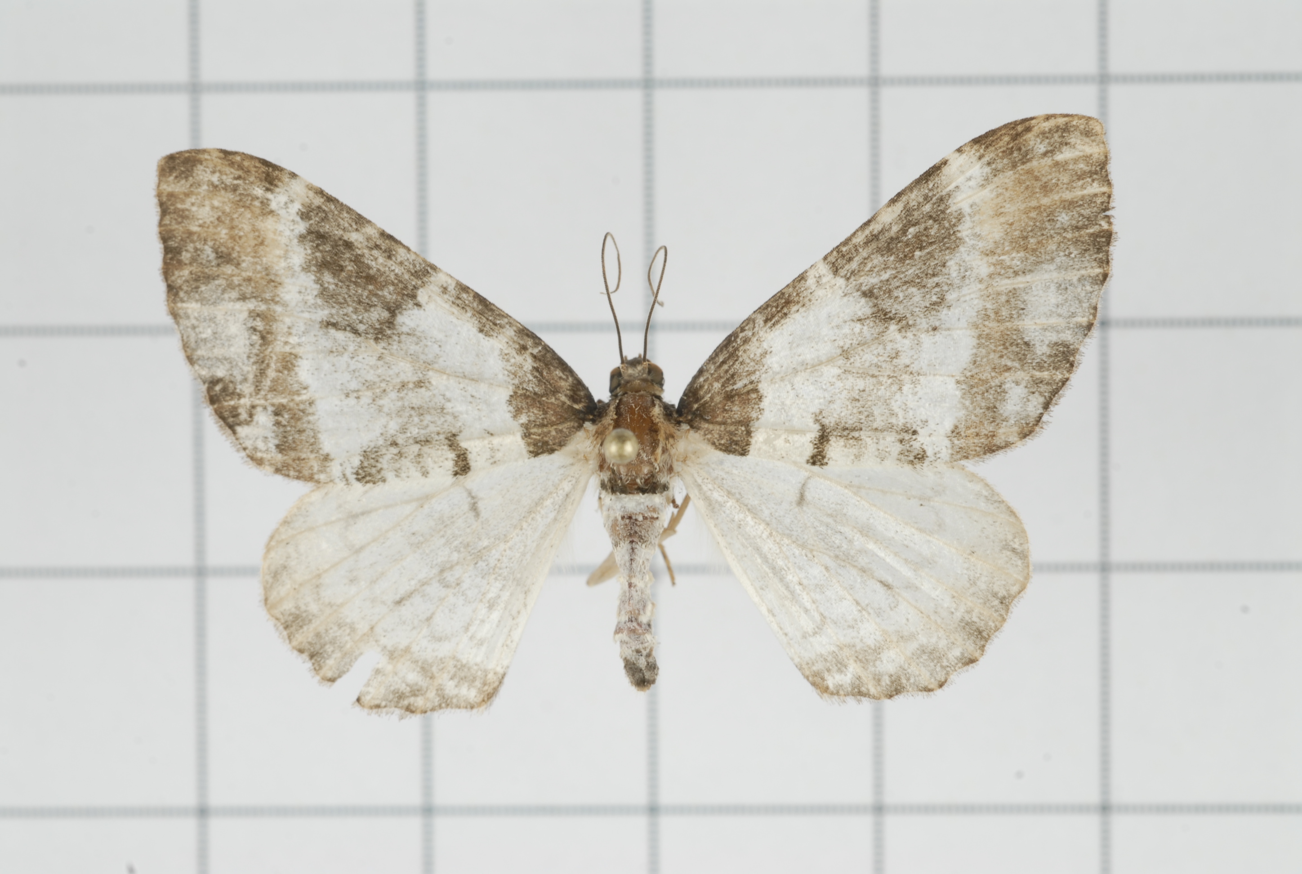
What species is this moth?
Melanthia procellata szechuanensis
